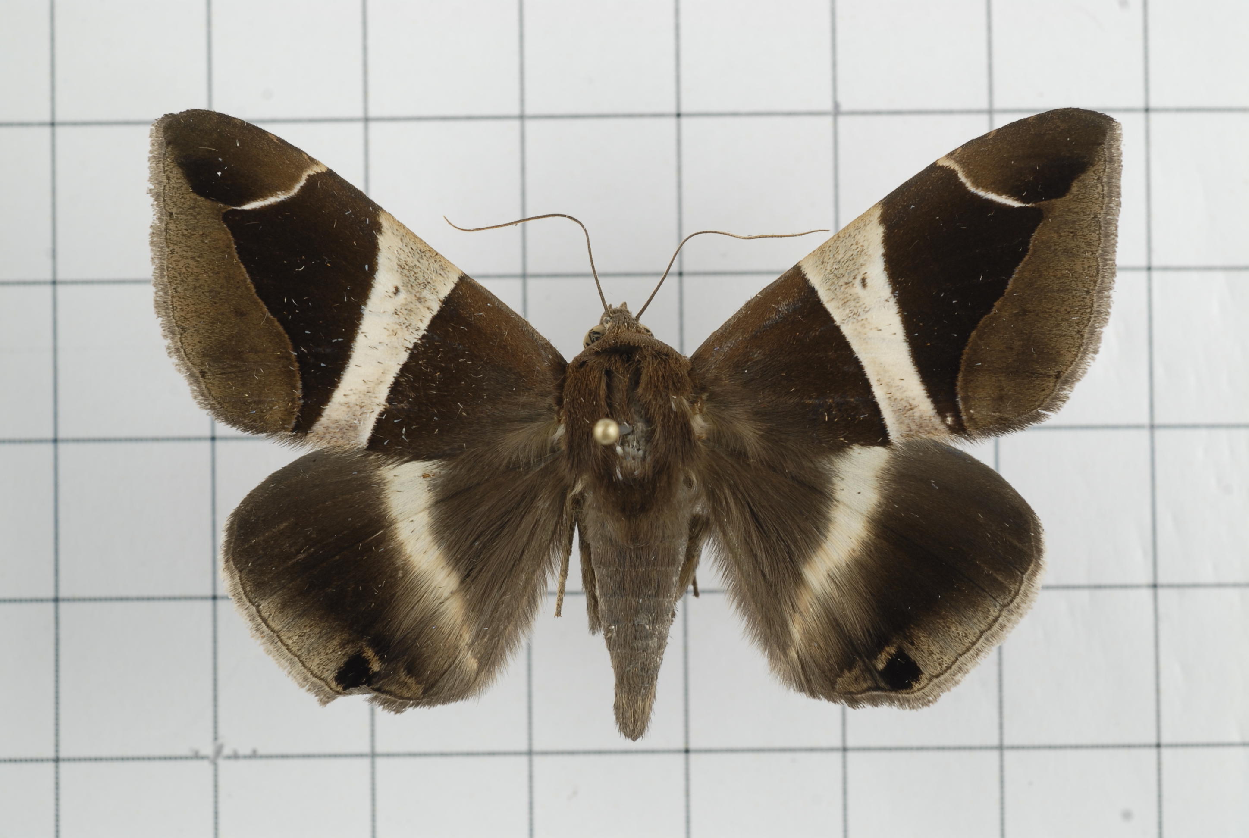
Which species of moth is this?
Bastilla praetermissa
